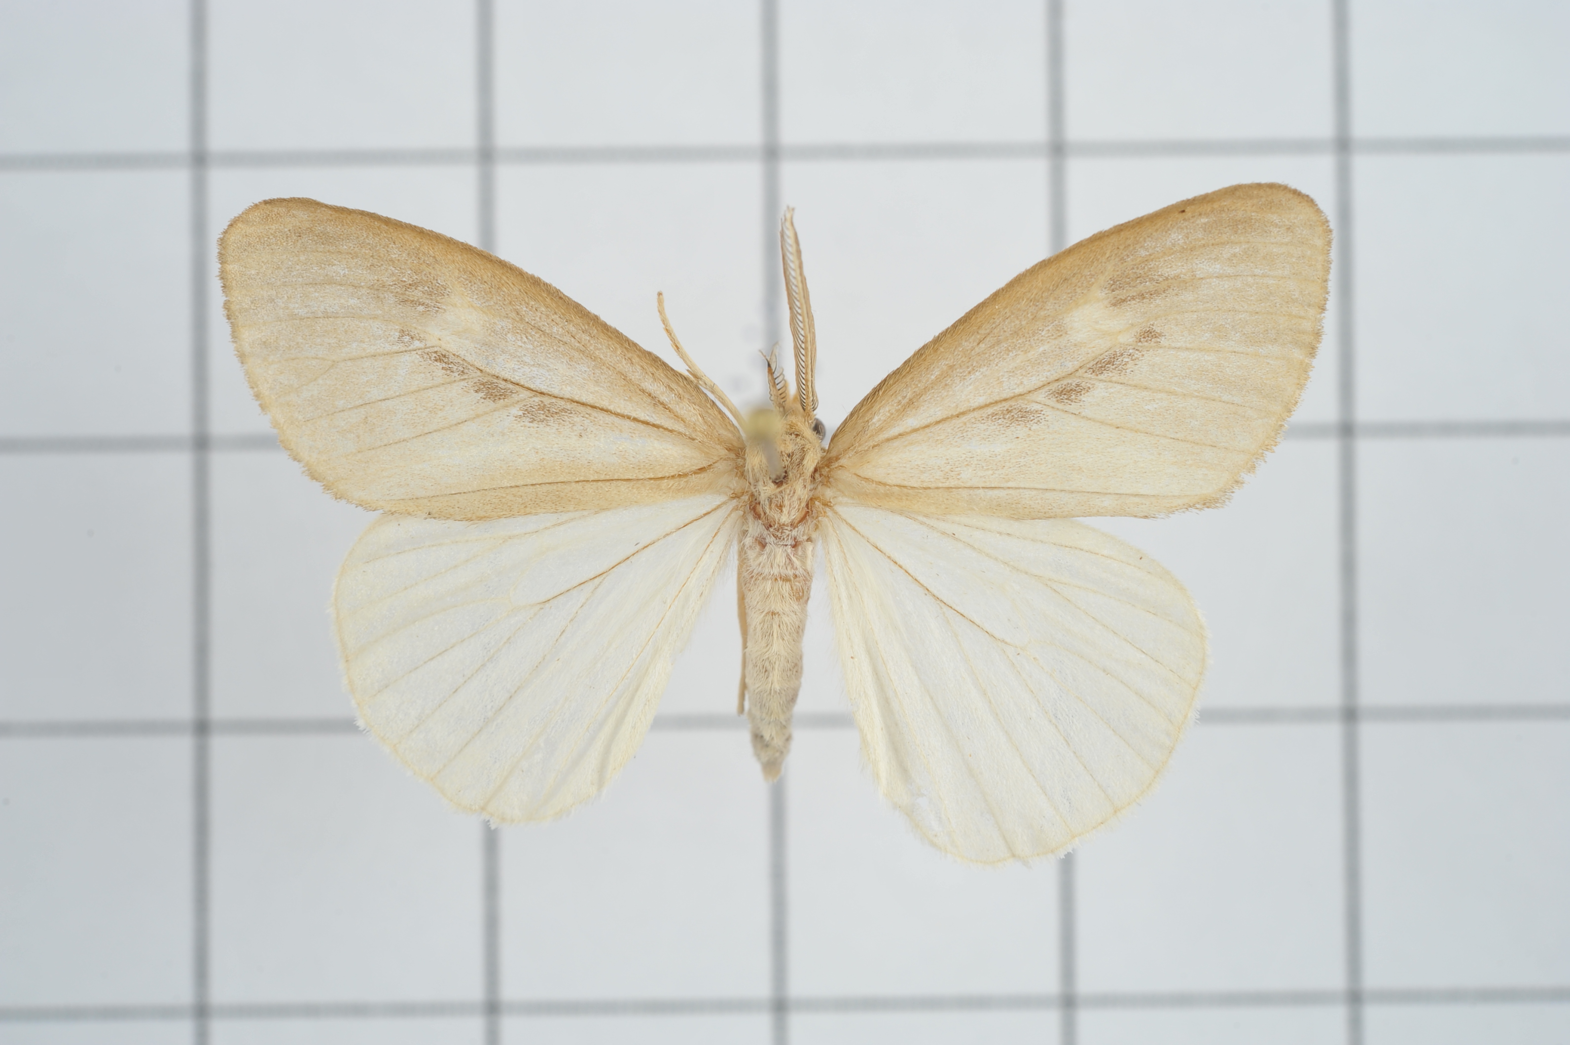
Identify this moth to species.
Pantana ochripalpis
